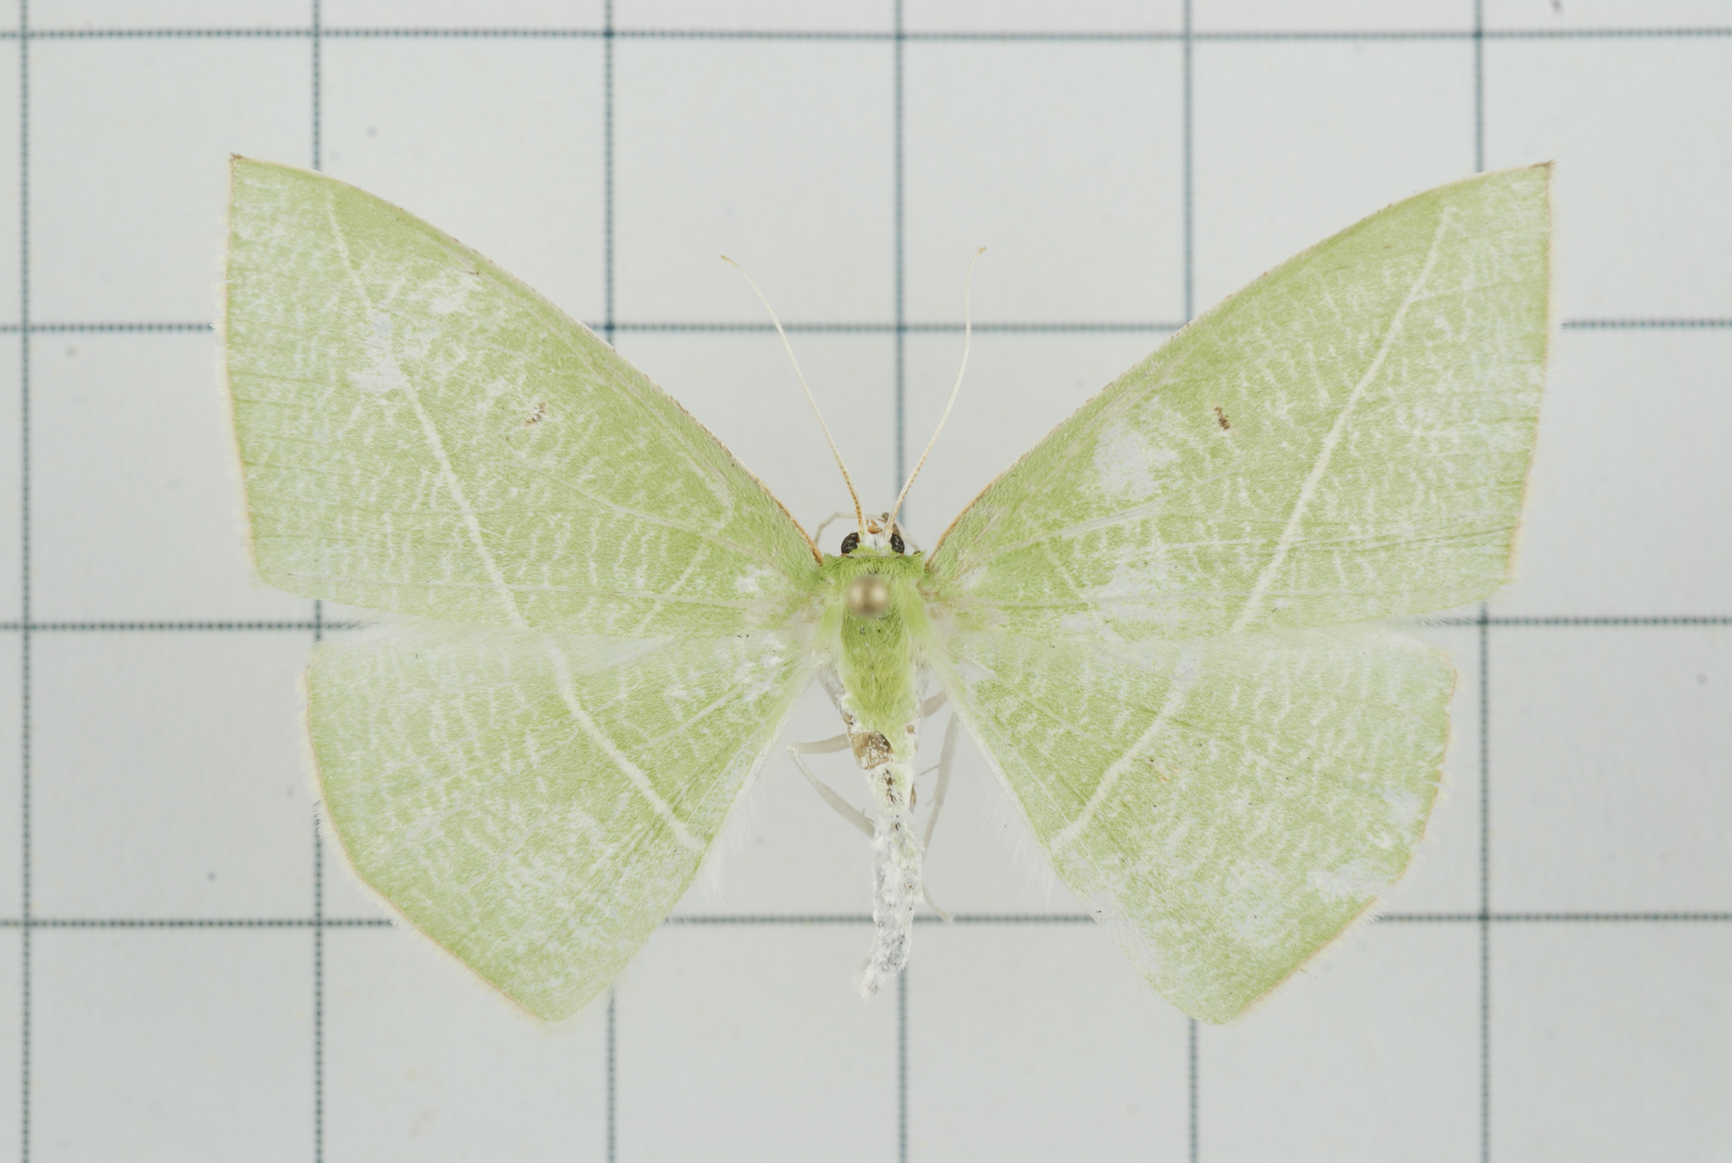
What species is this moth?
Tanaoctenia haliaria
